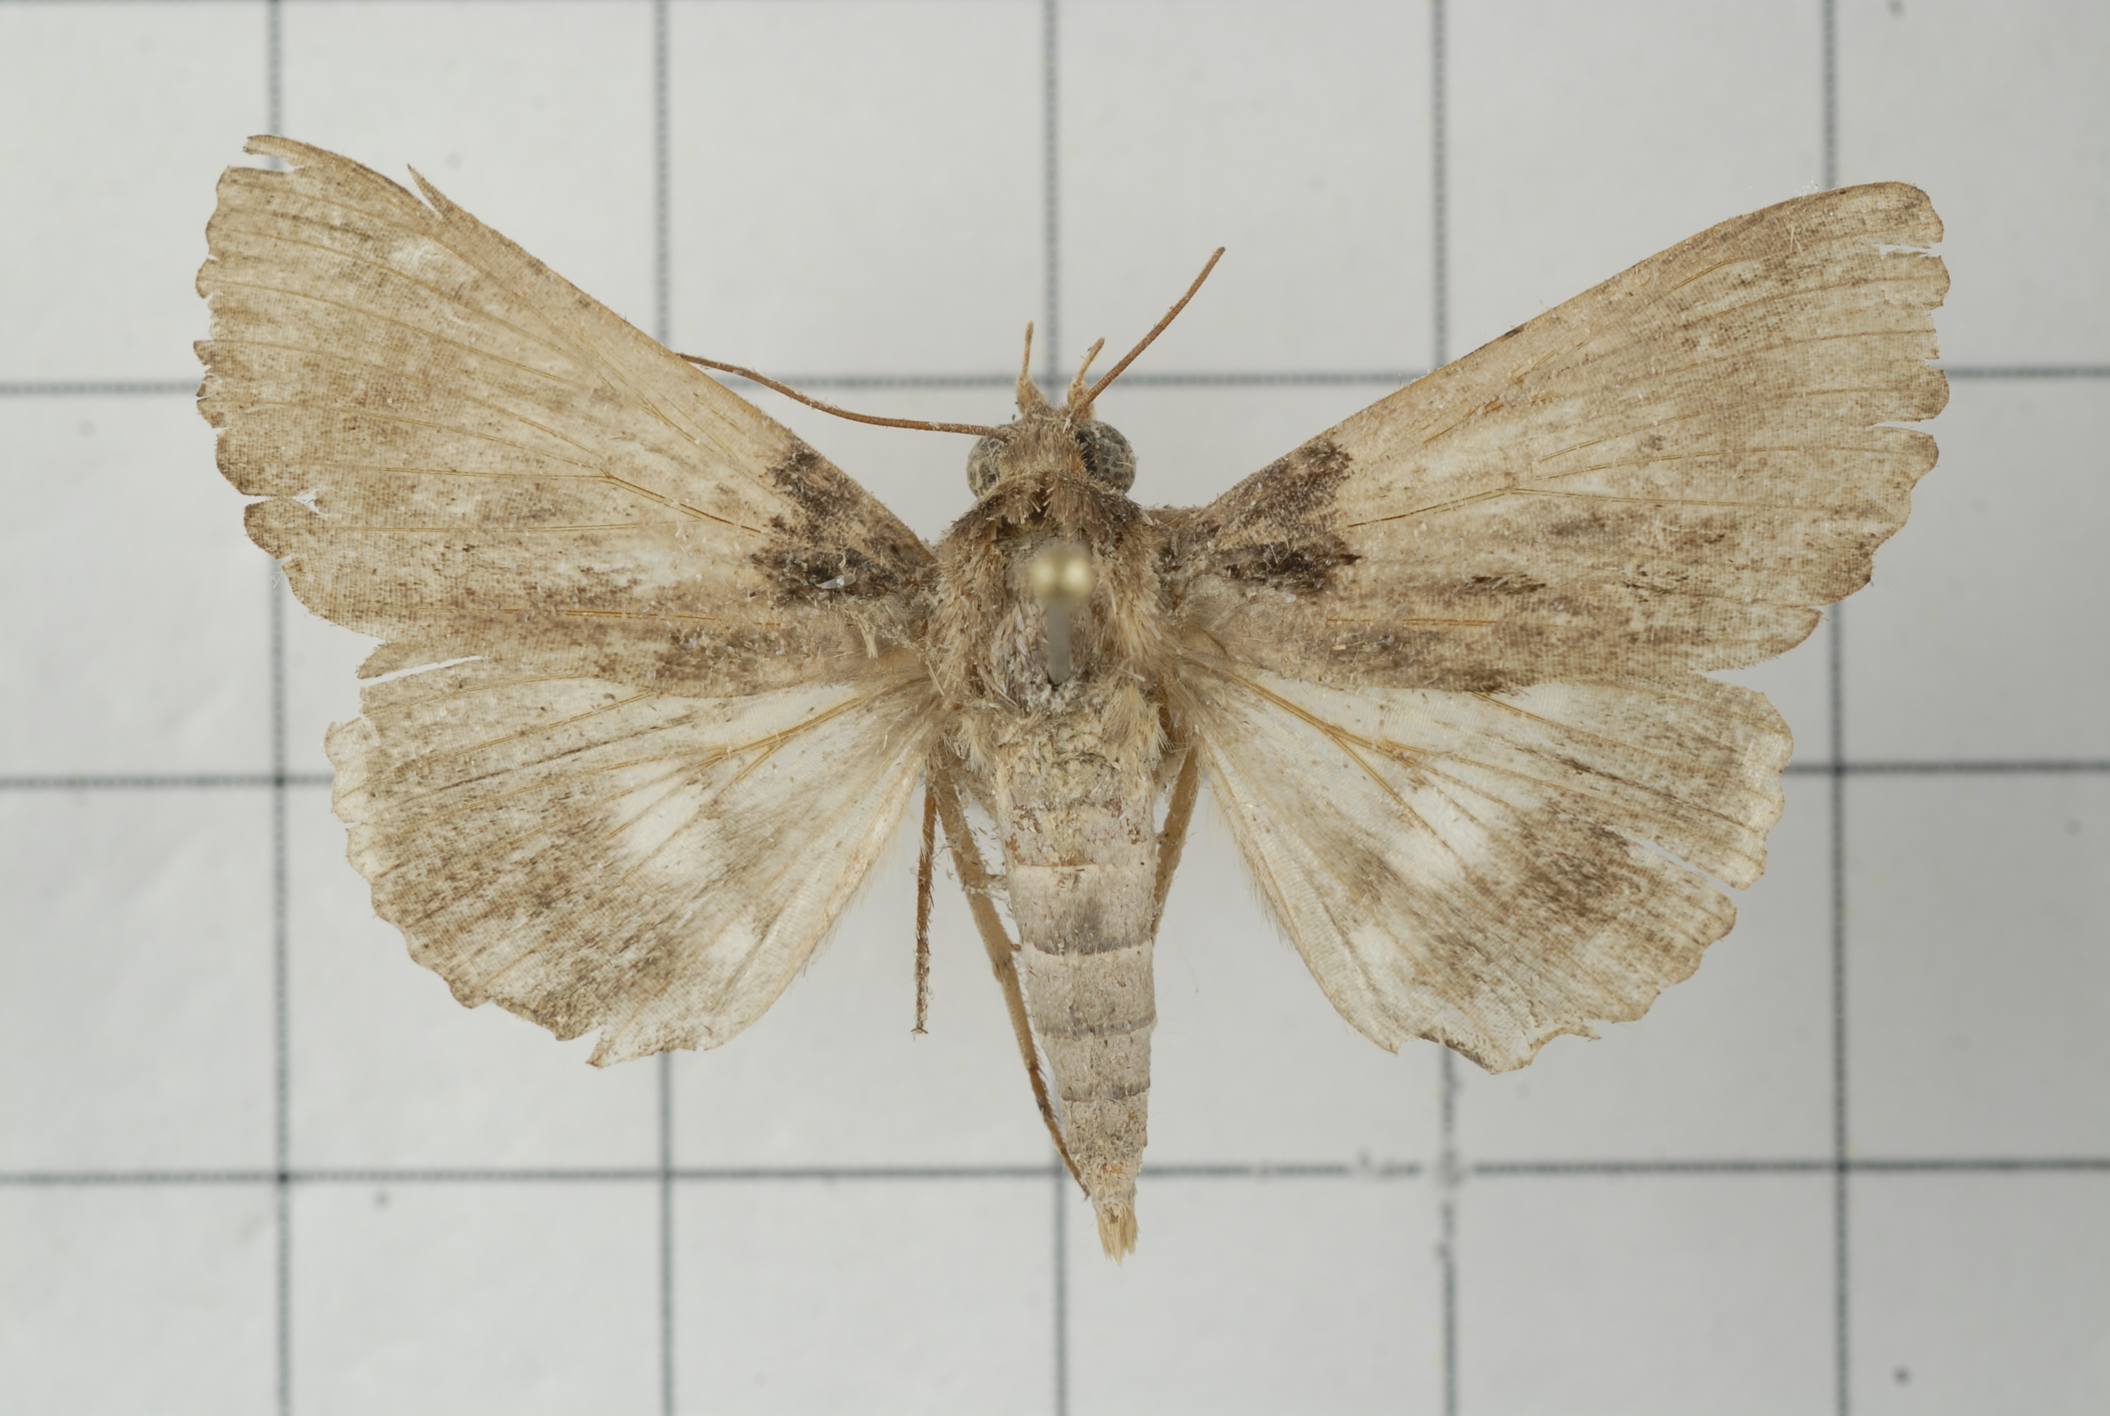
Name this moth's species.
Ercheia cyllaria
